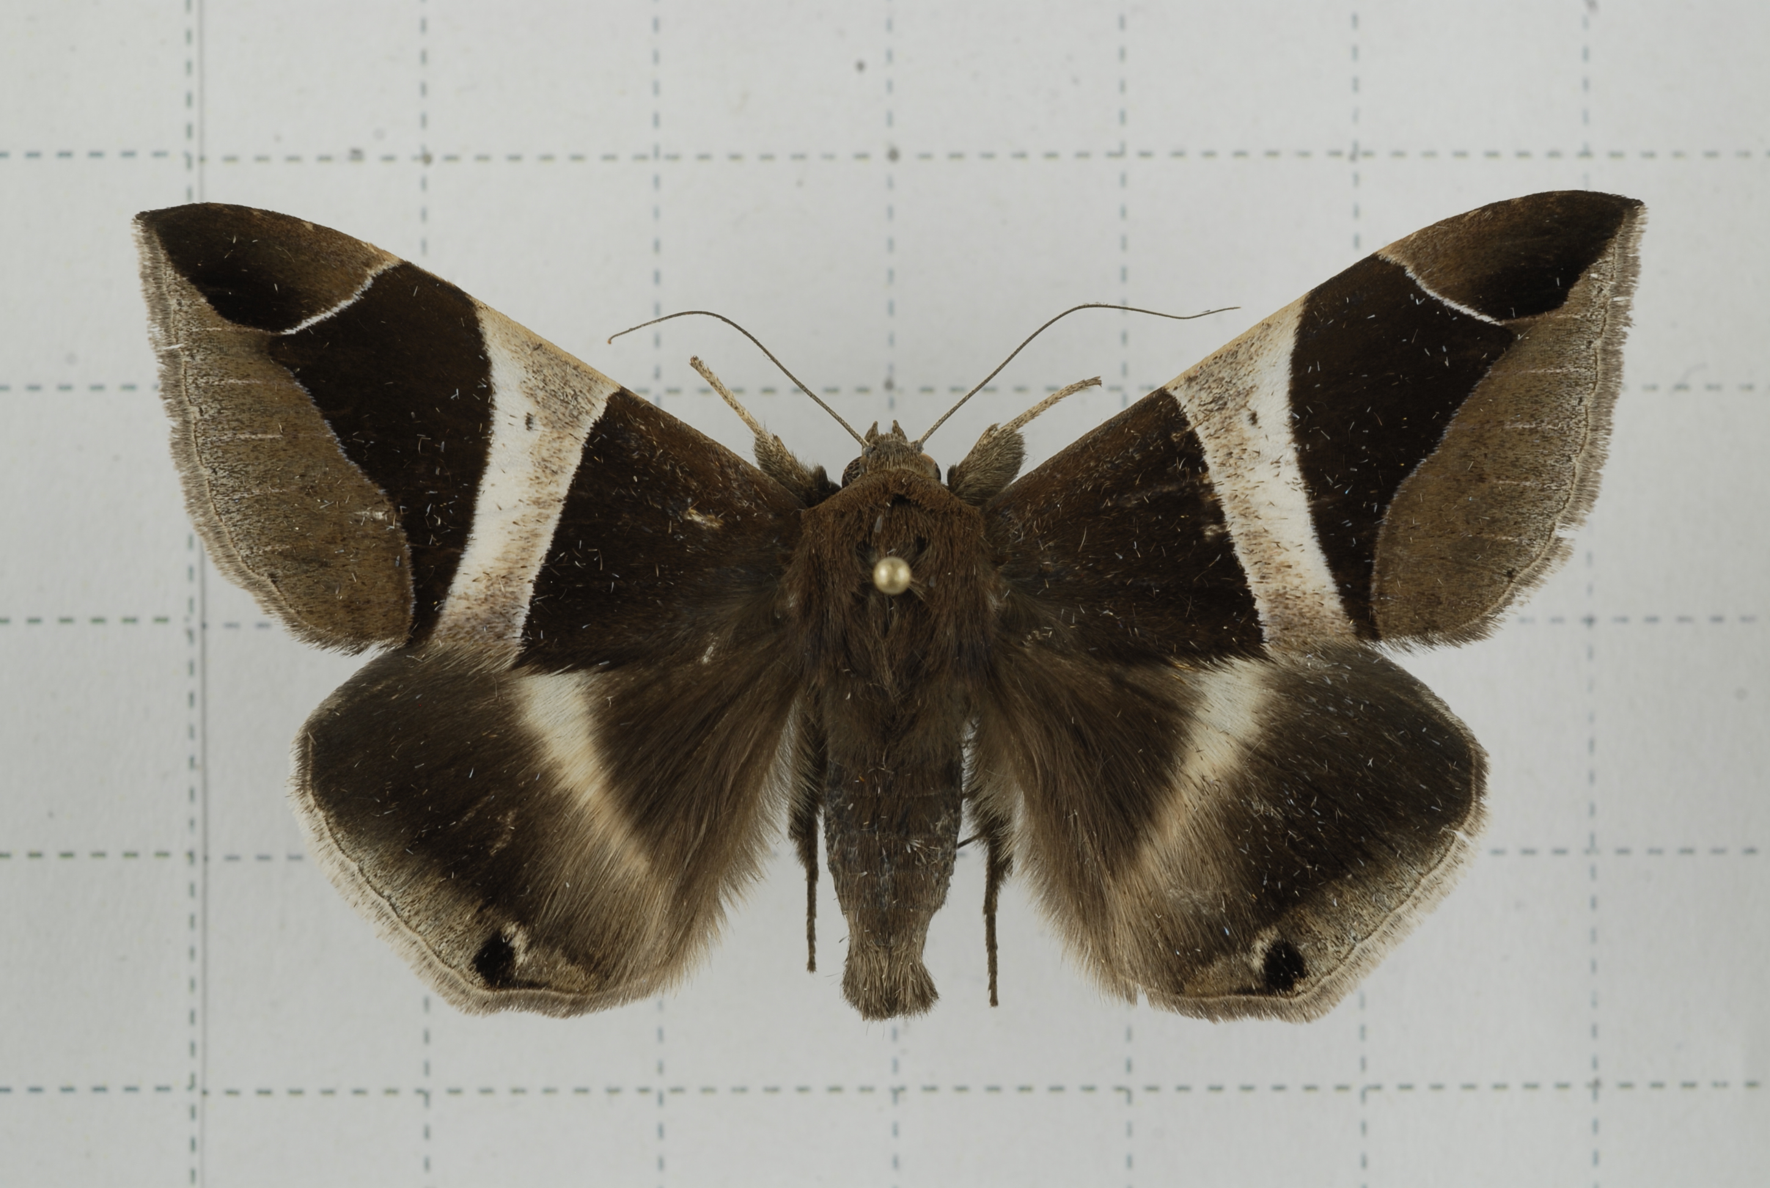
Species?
Bastilla praetermissa
